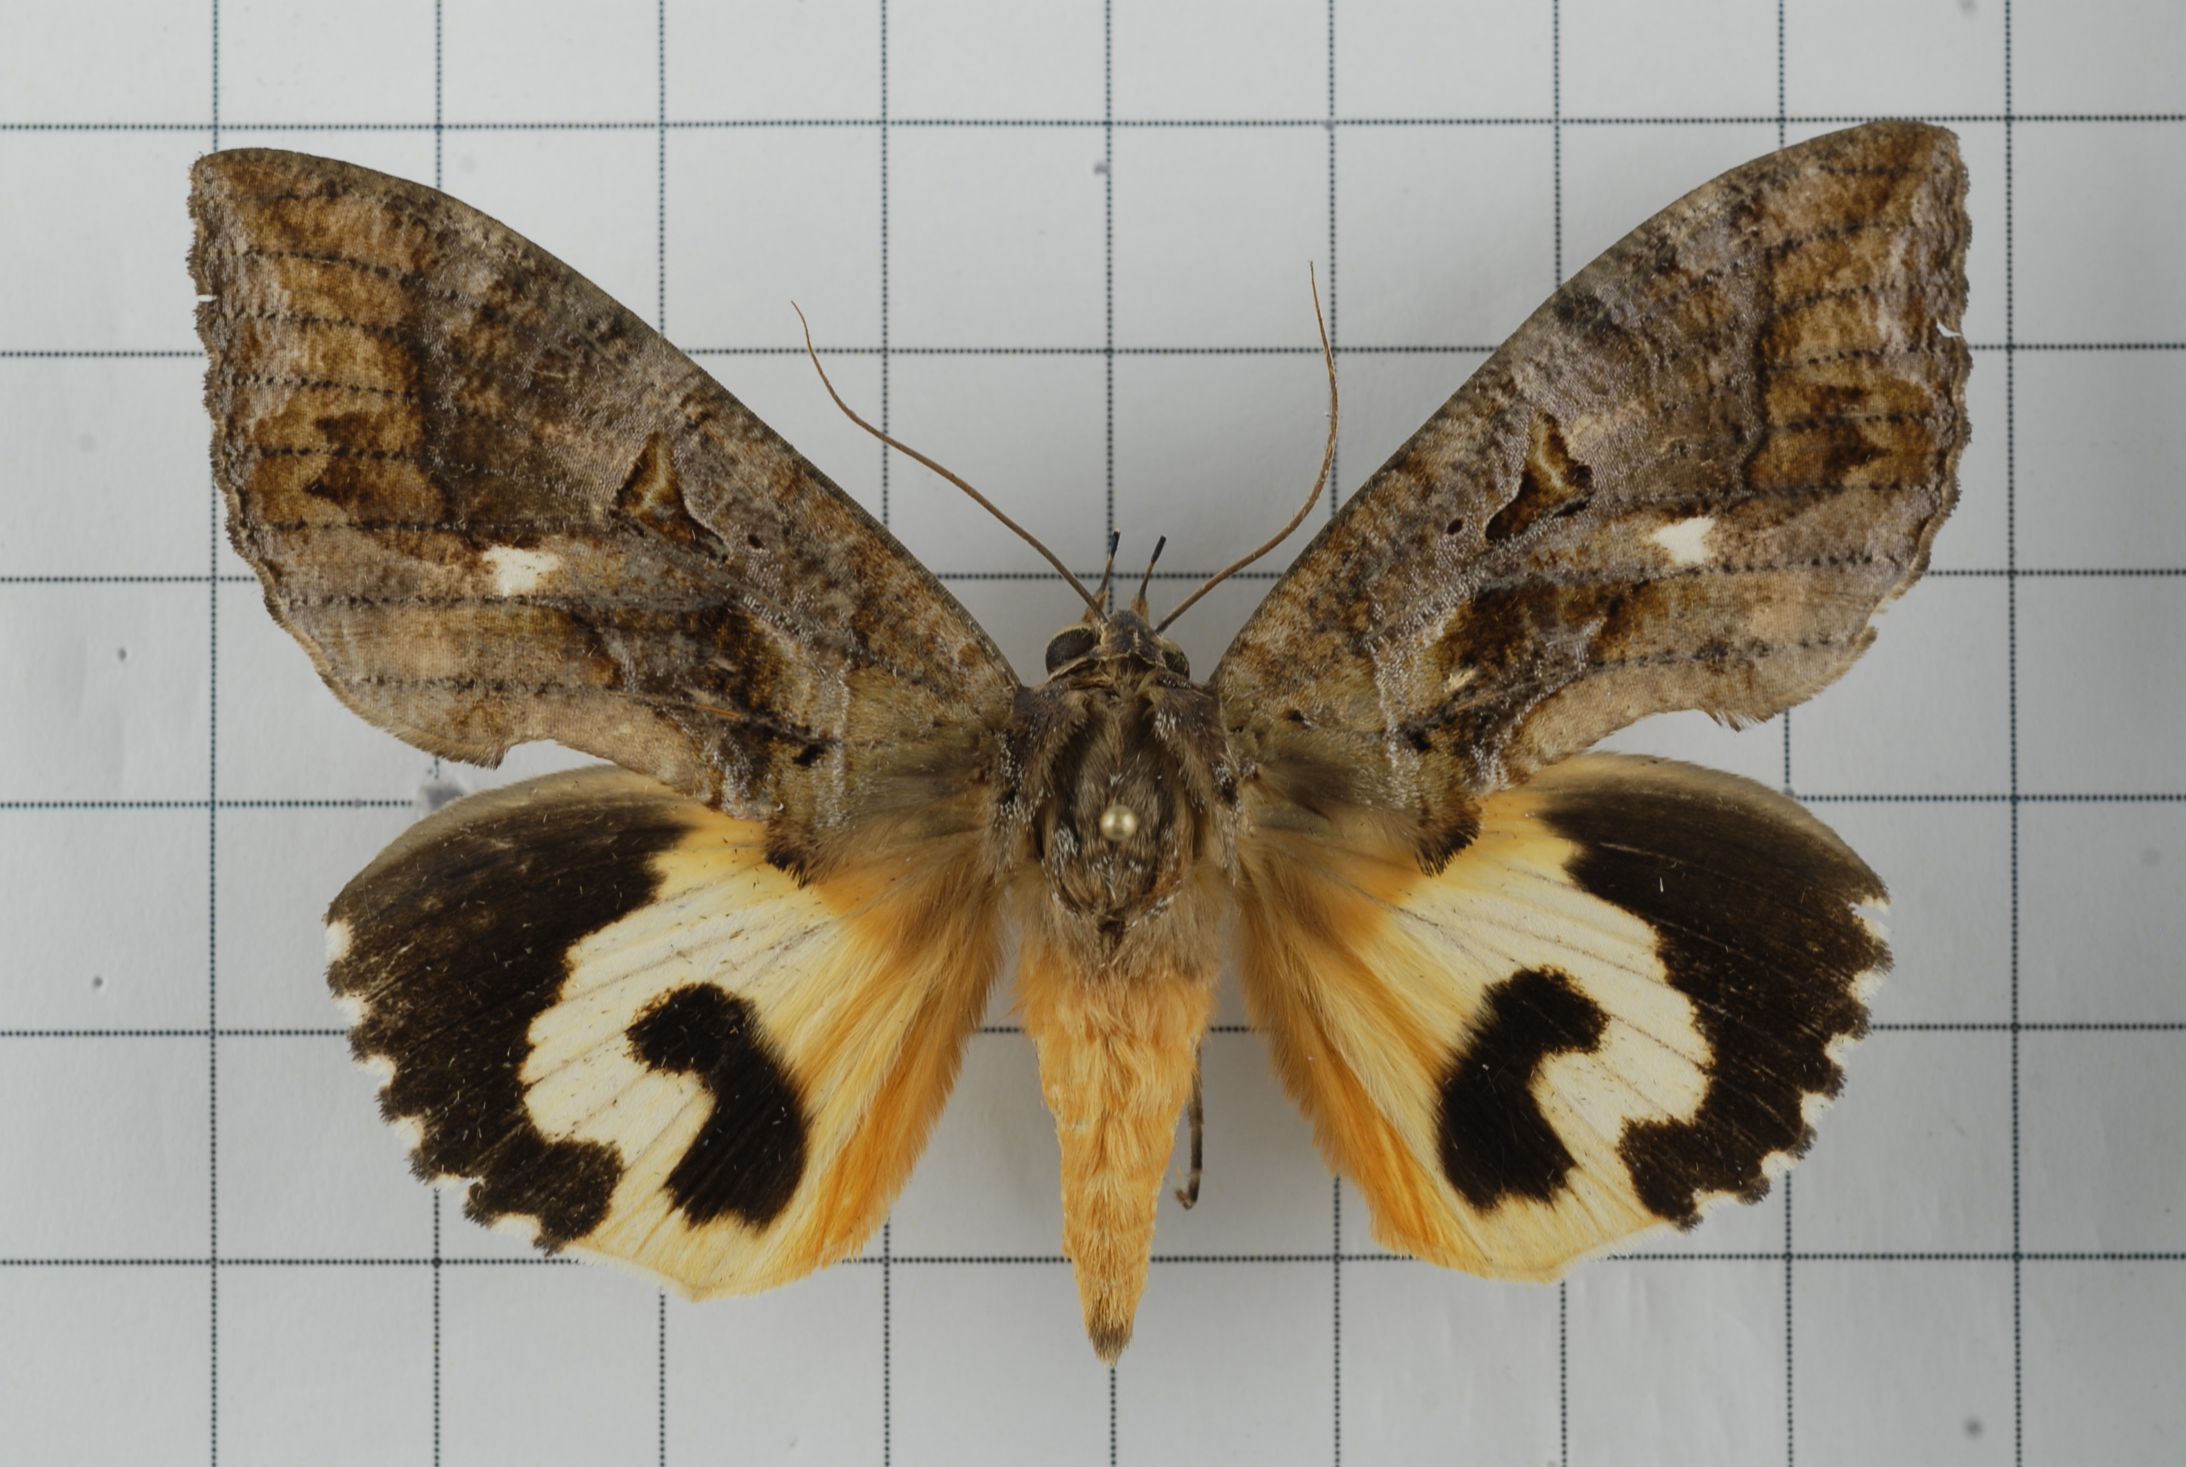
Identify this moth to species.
Eudocima phalonia
